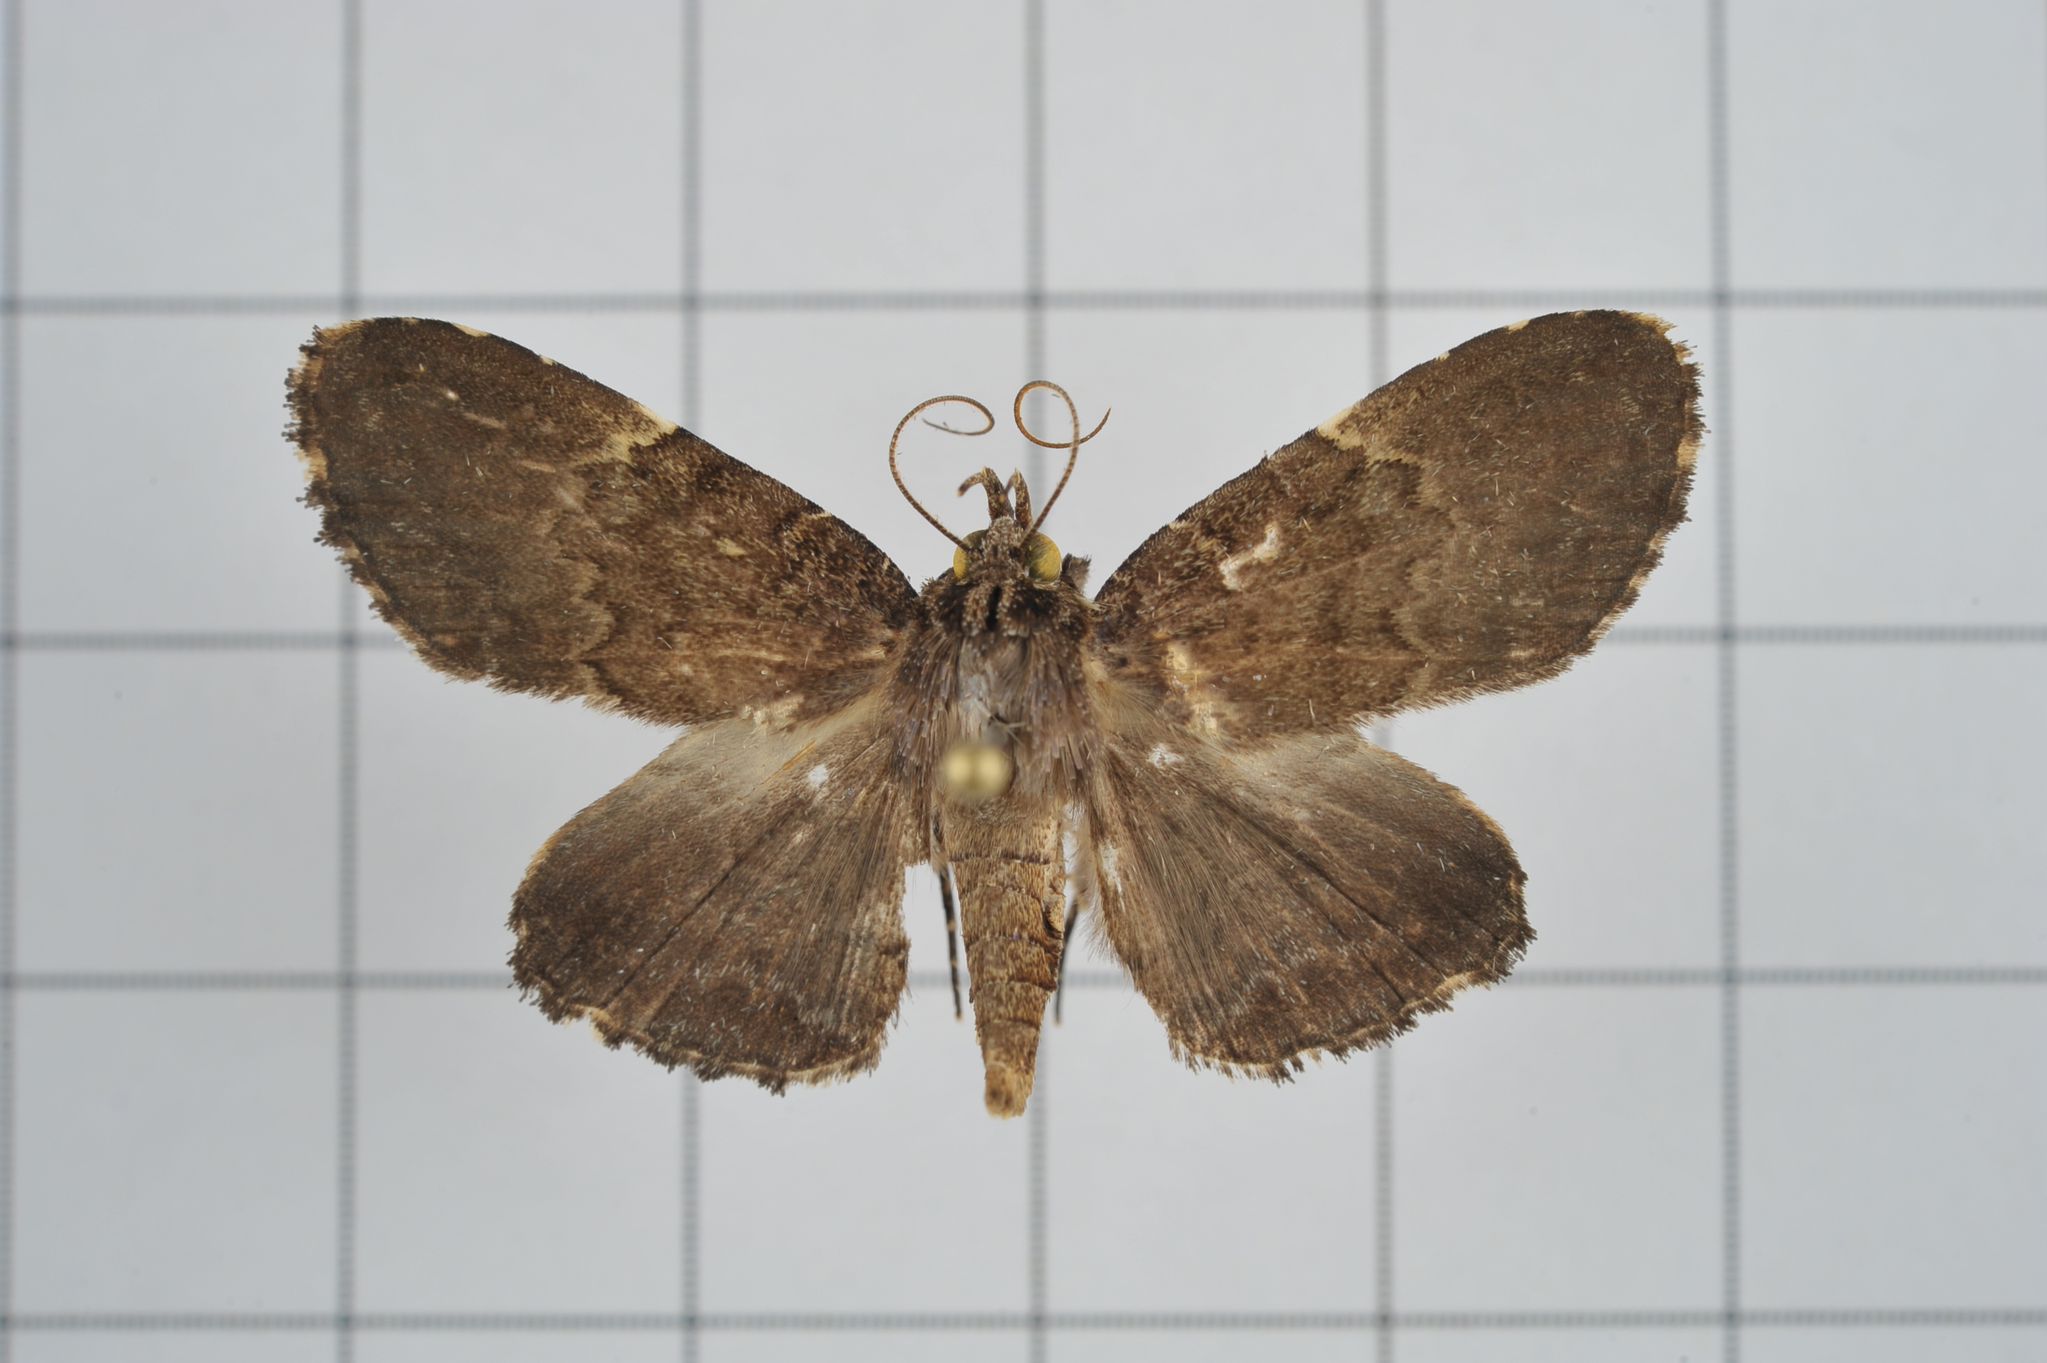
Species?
Hyposemansis singha
